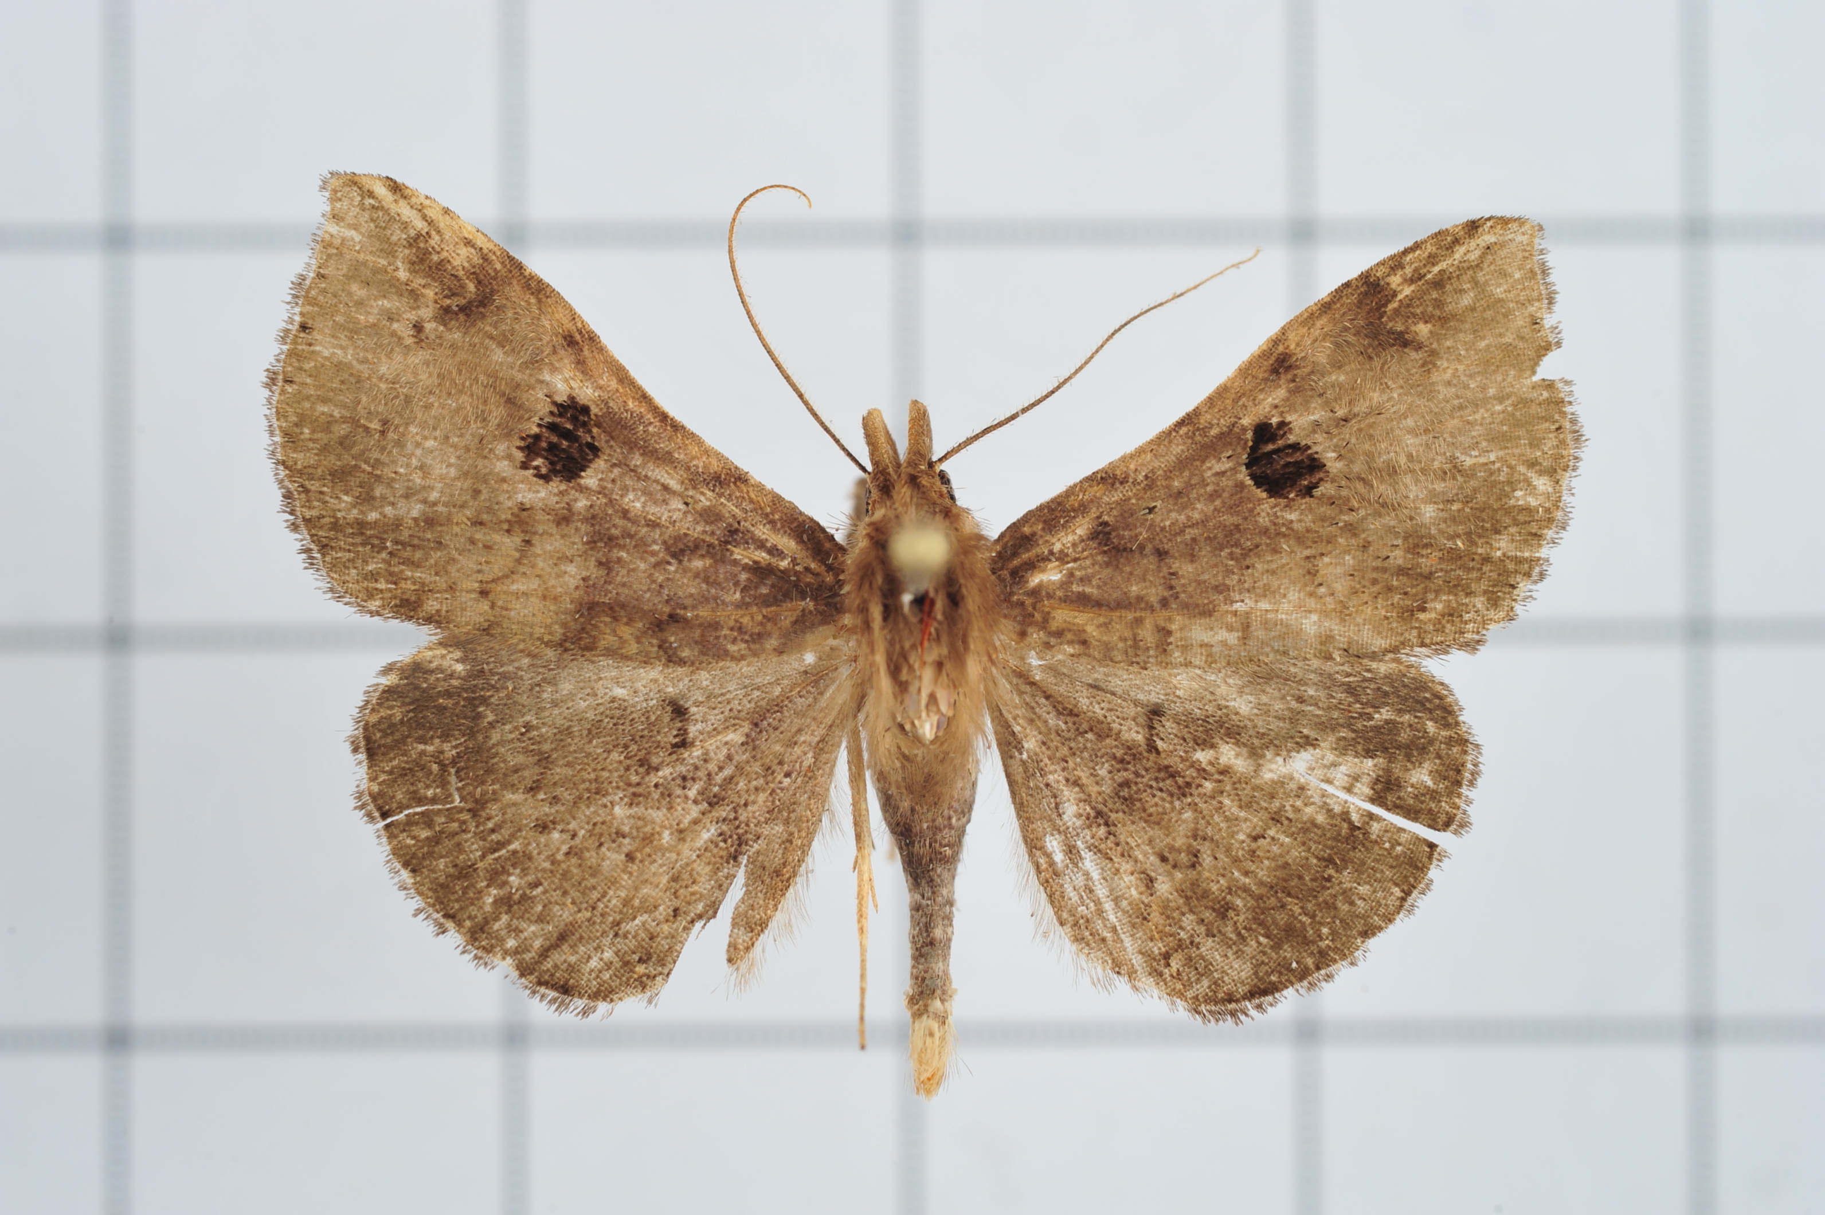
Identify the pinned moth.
Mosopia punctilinea
